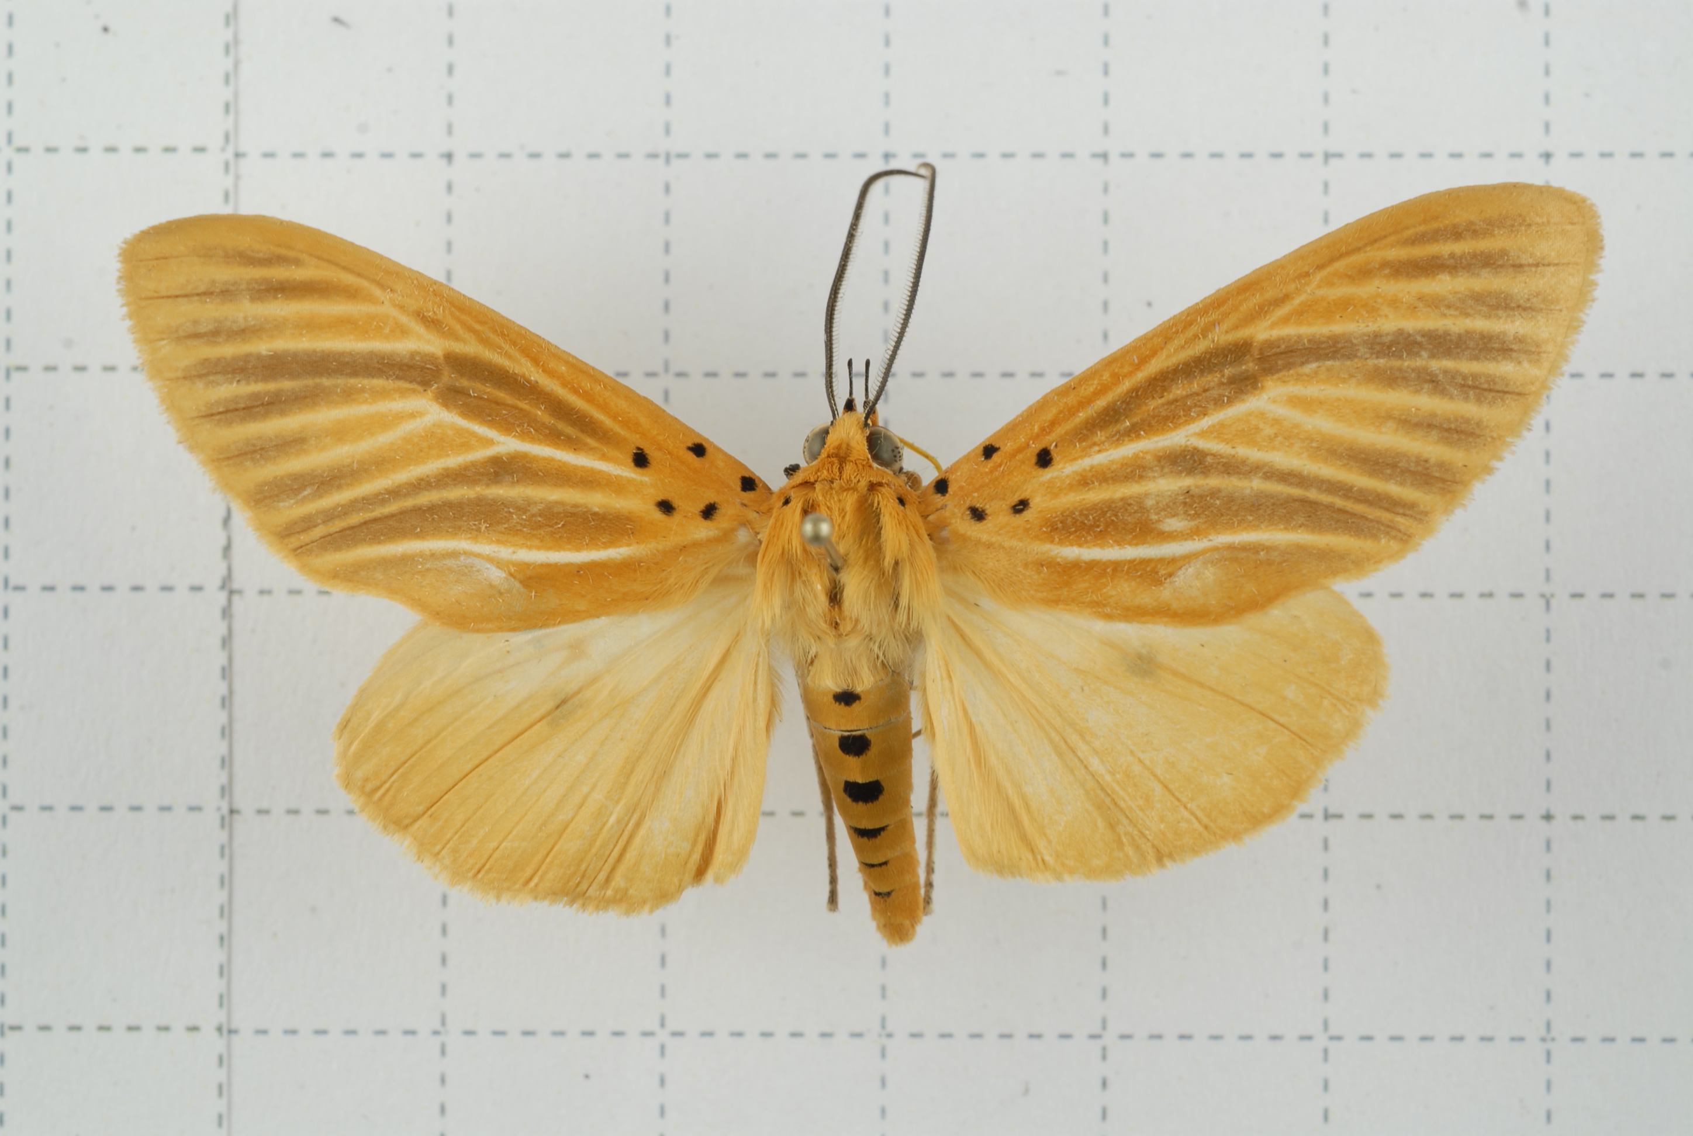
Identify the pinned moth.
Asota egens confinis
